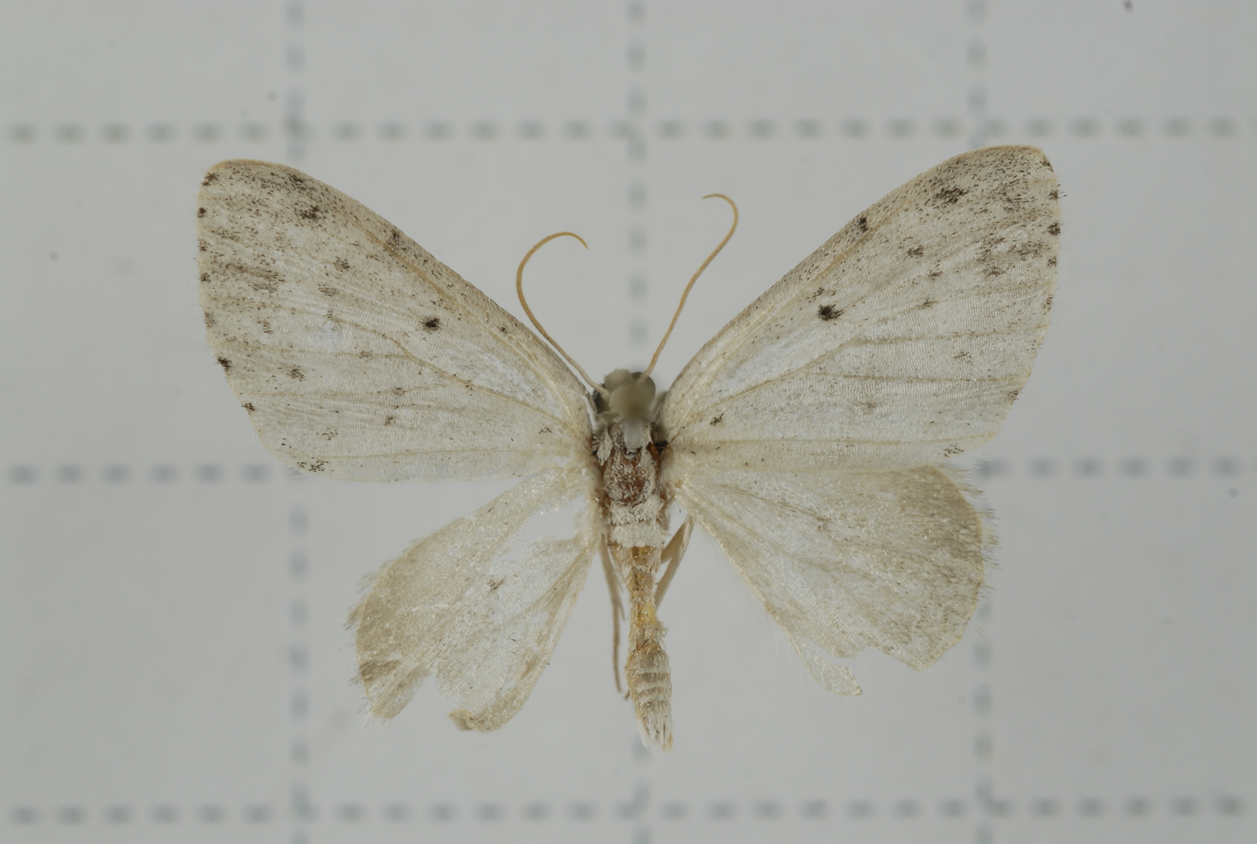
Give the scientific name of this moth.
Naxidia punctata
